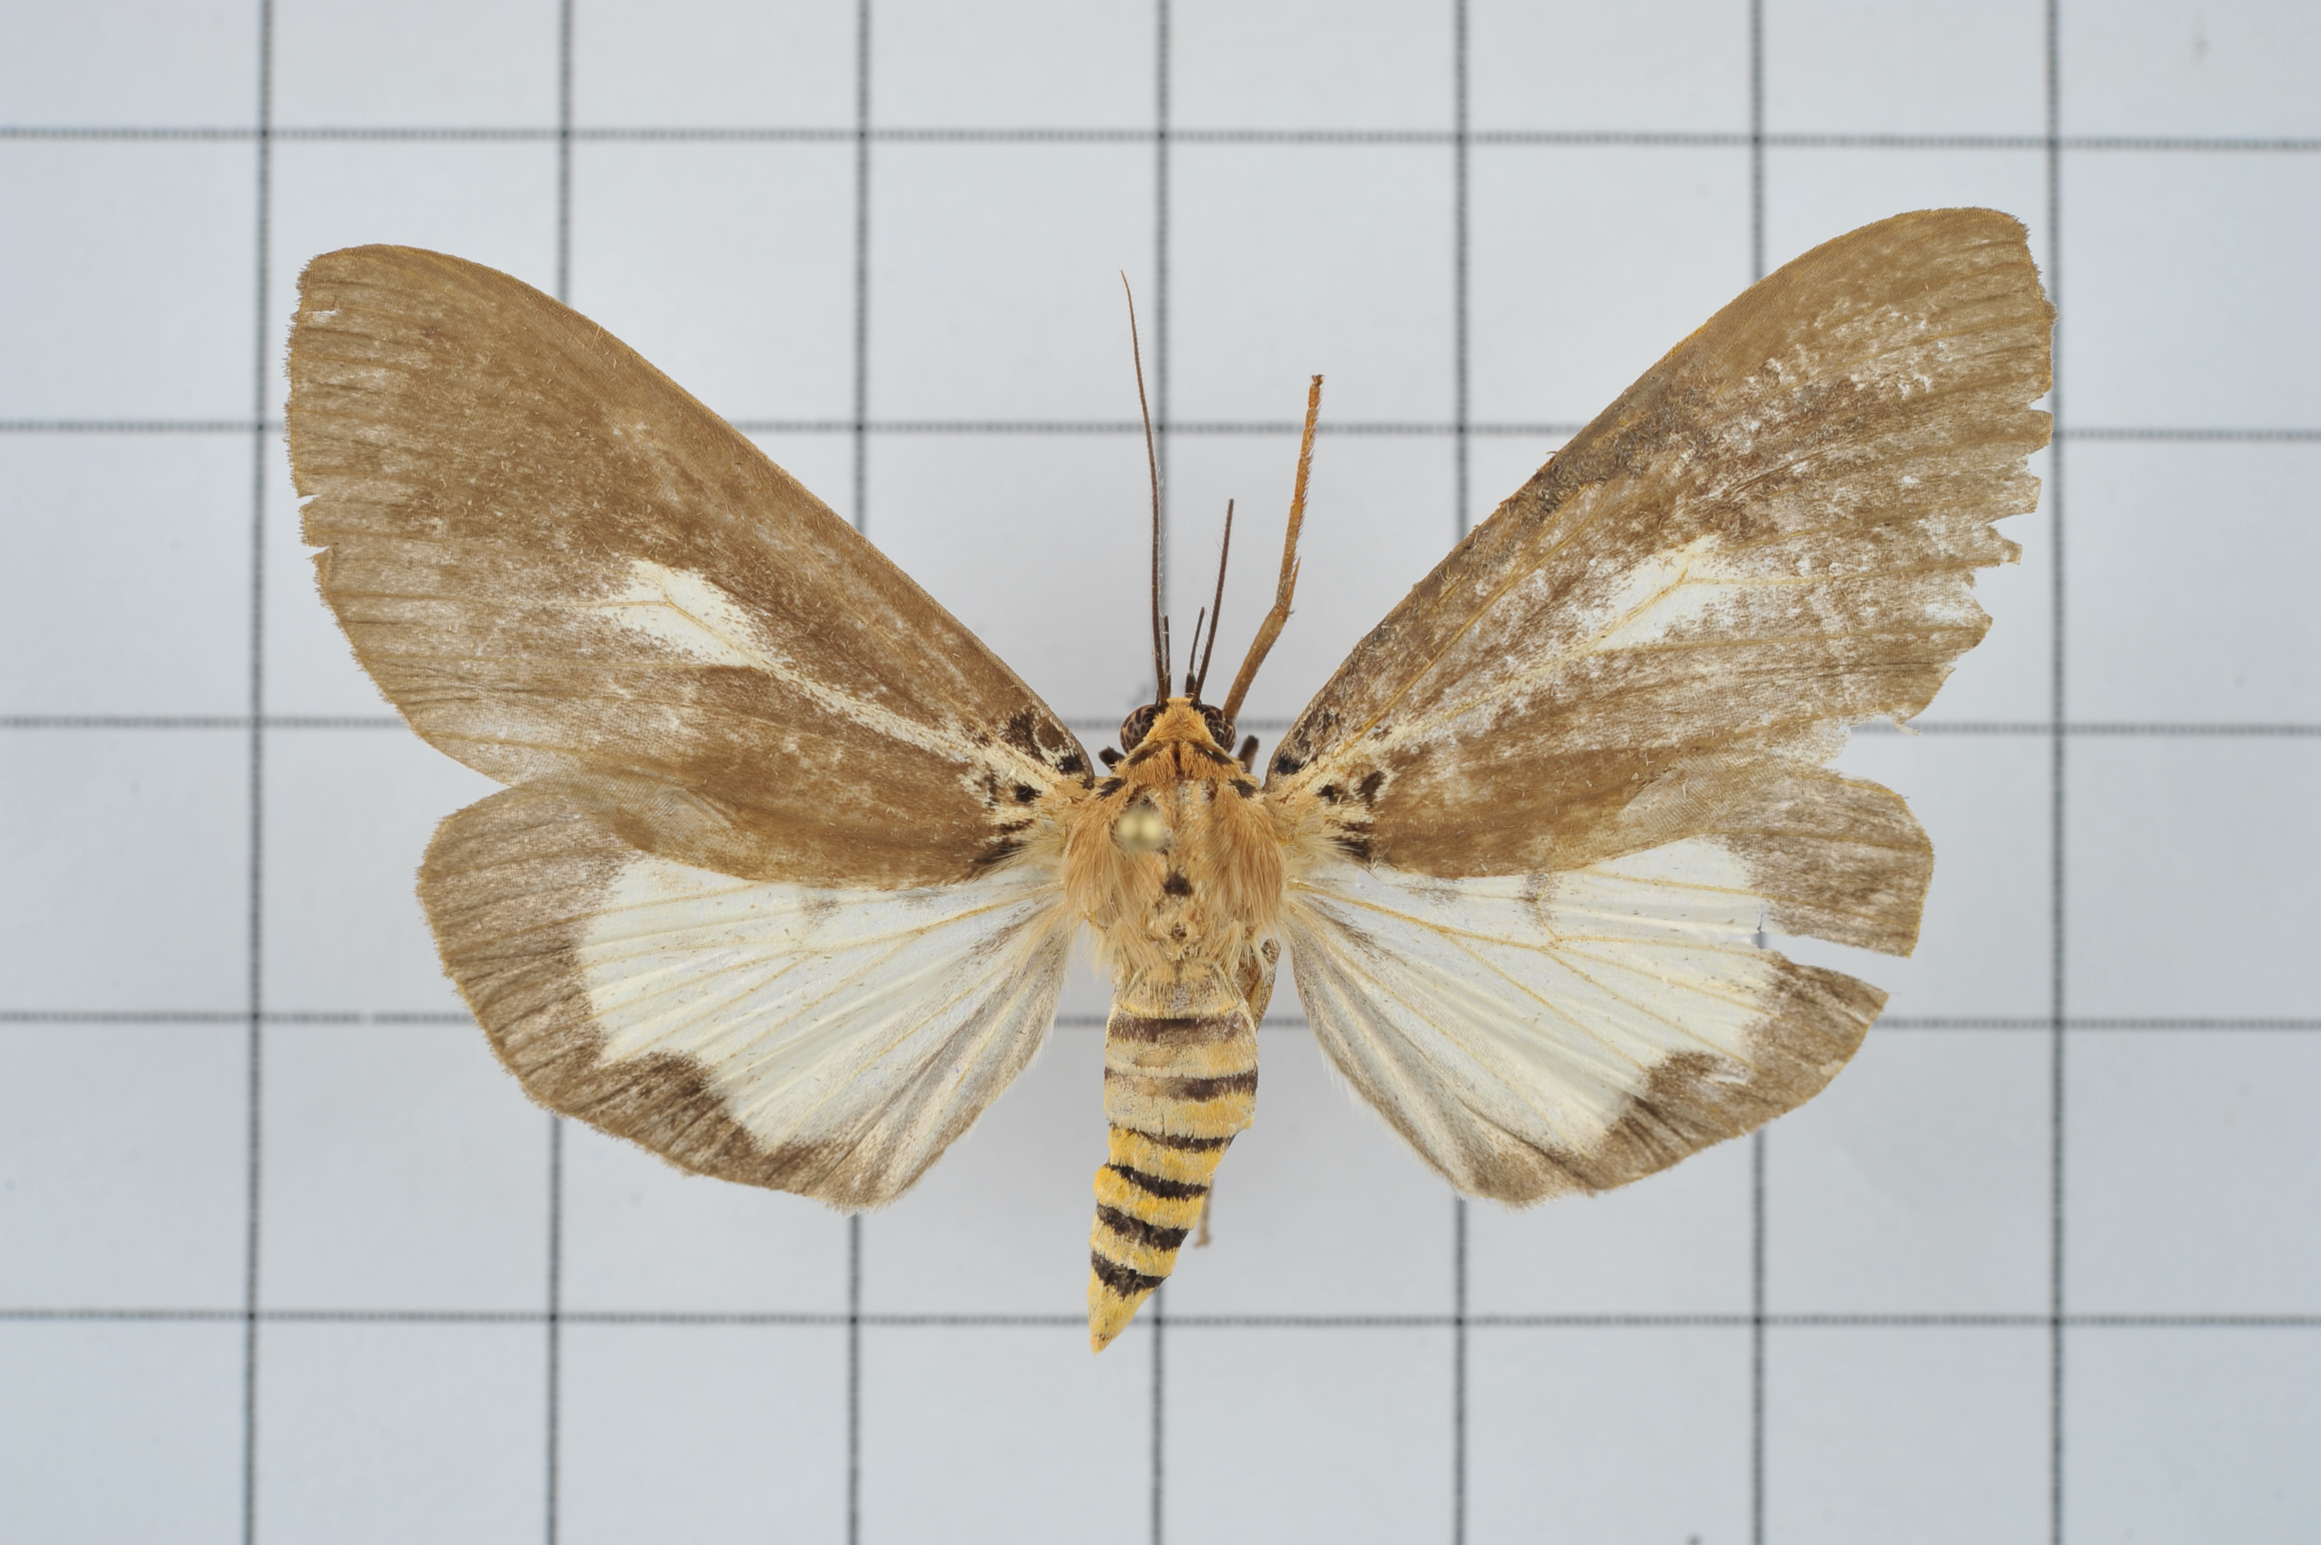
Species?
Asota heliconia zebrina
